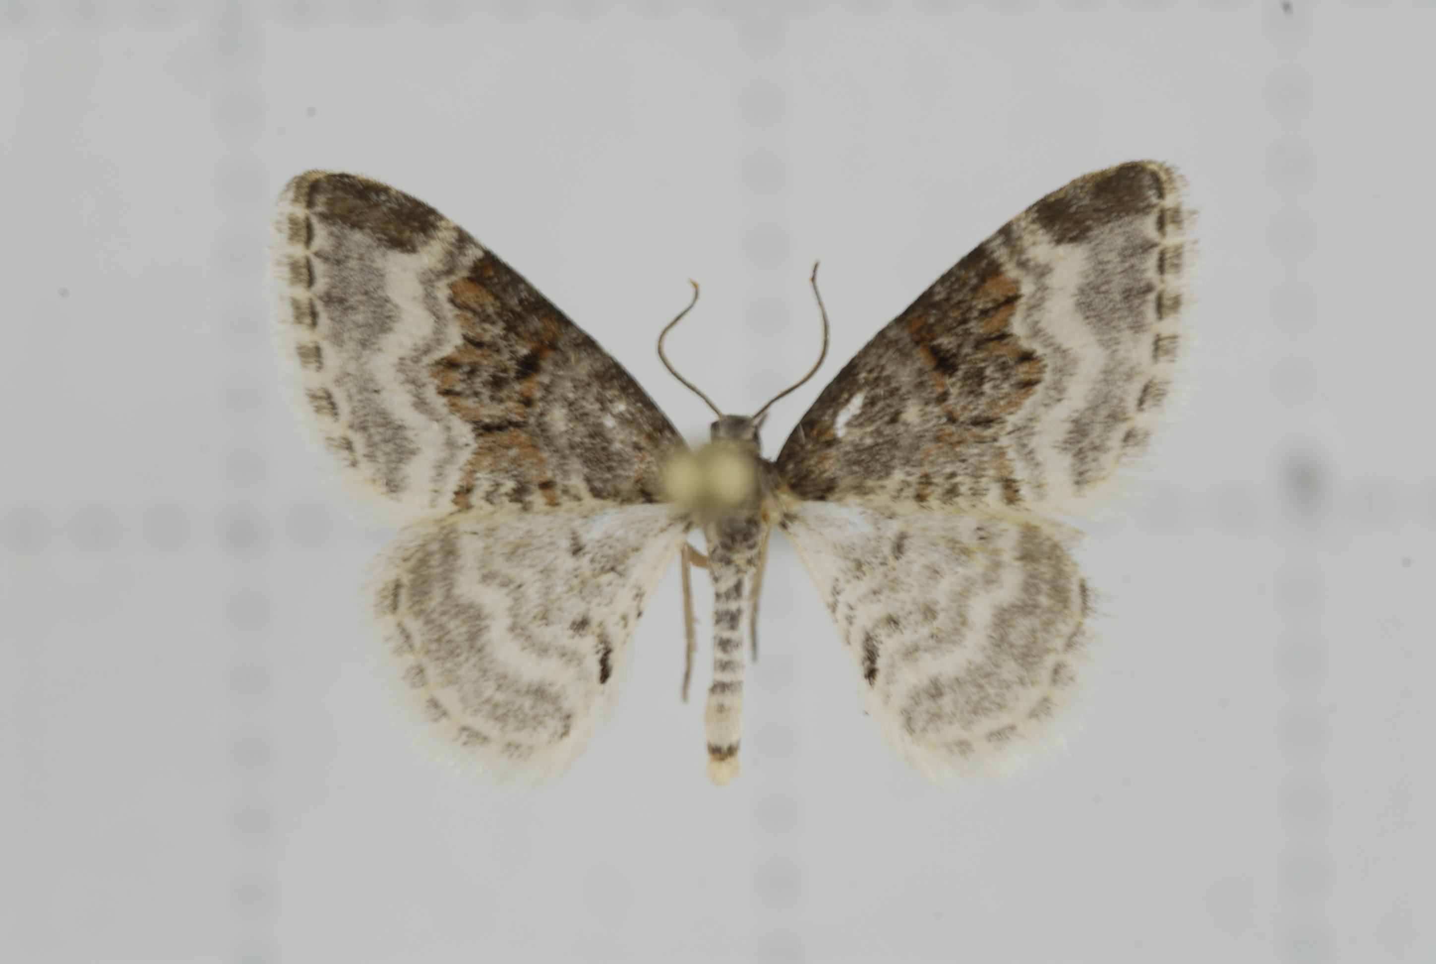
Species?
Hydrelia enisaria
